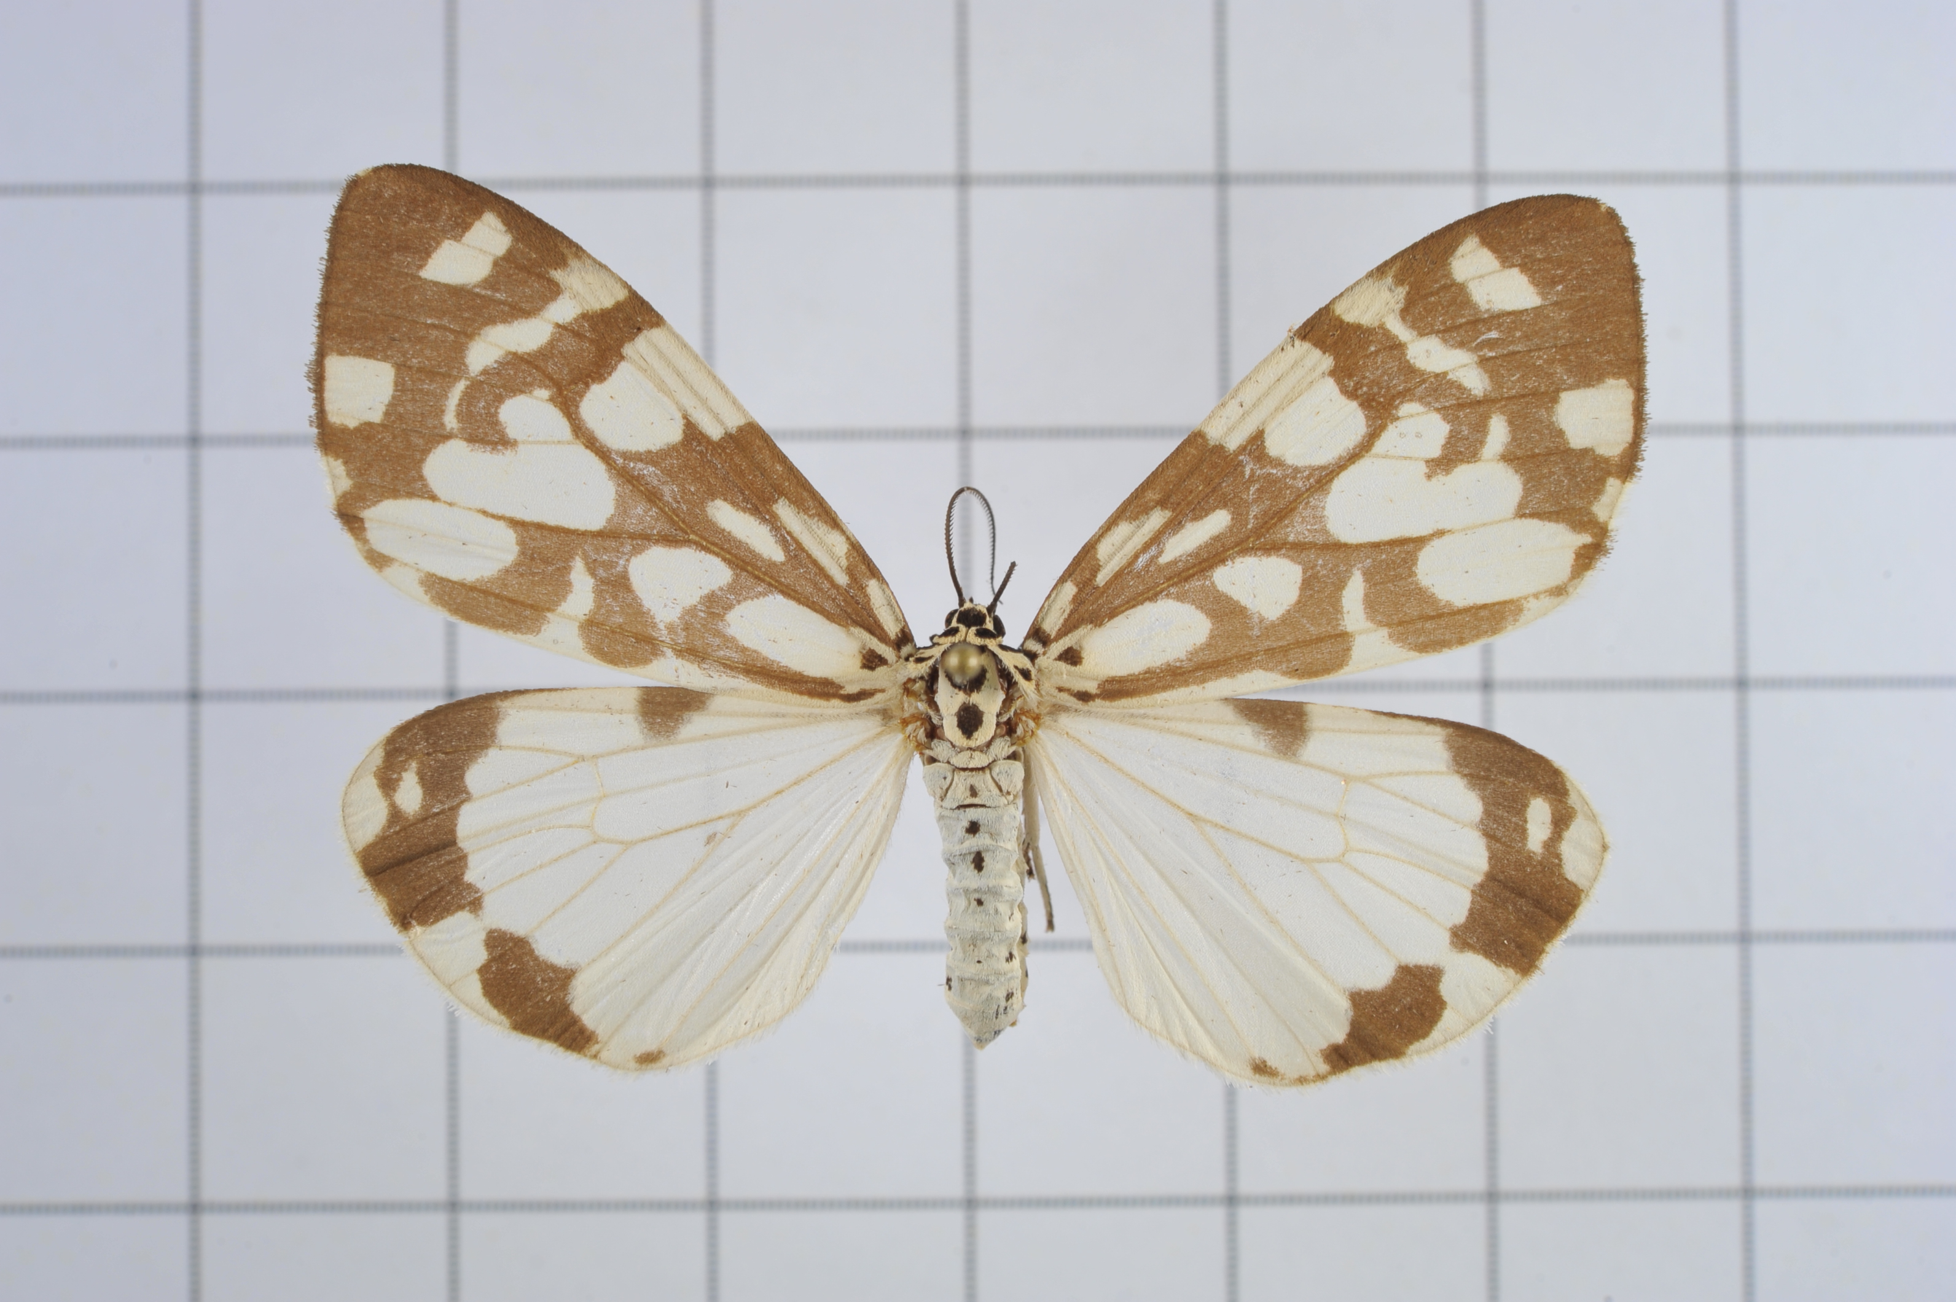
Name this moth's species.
Utetheisa inconstans
